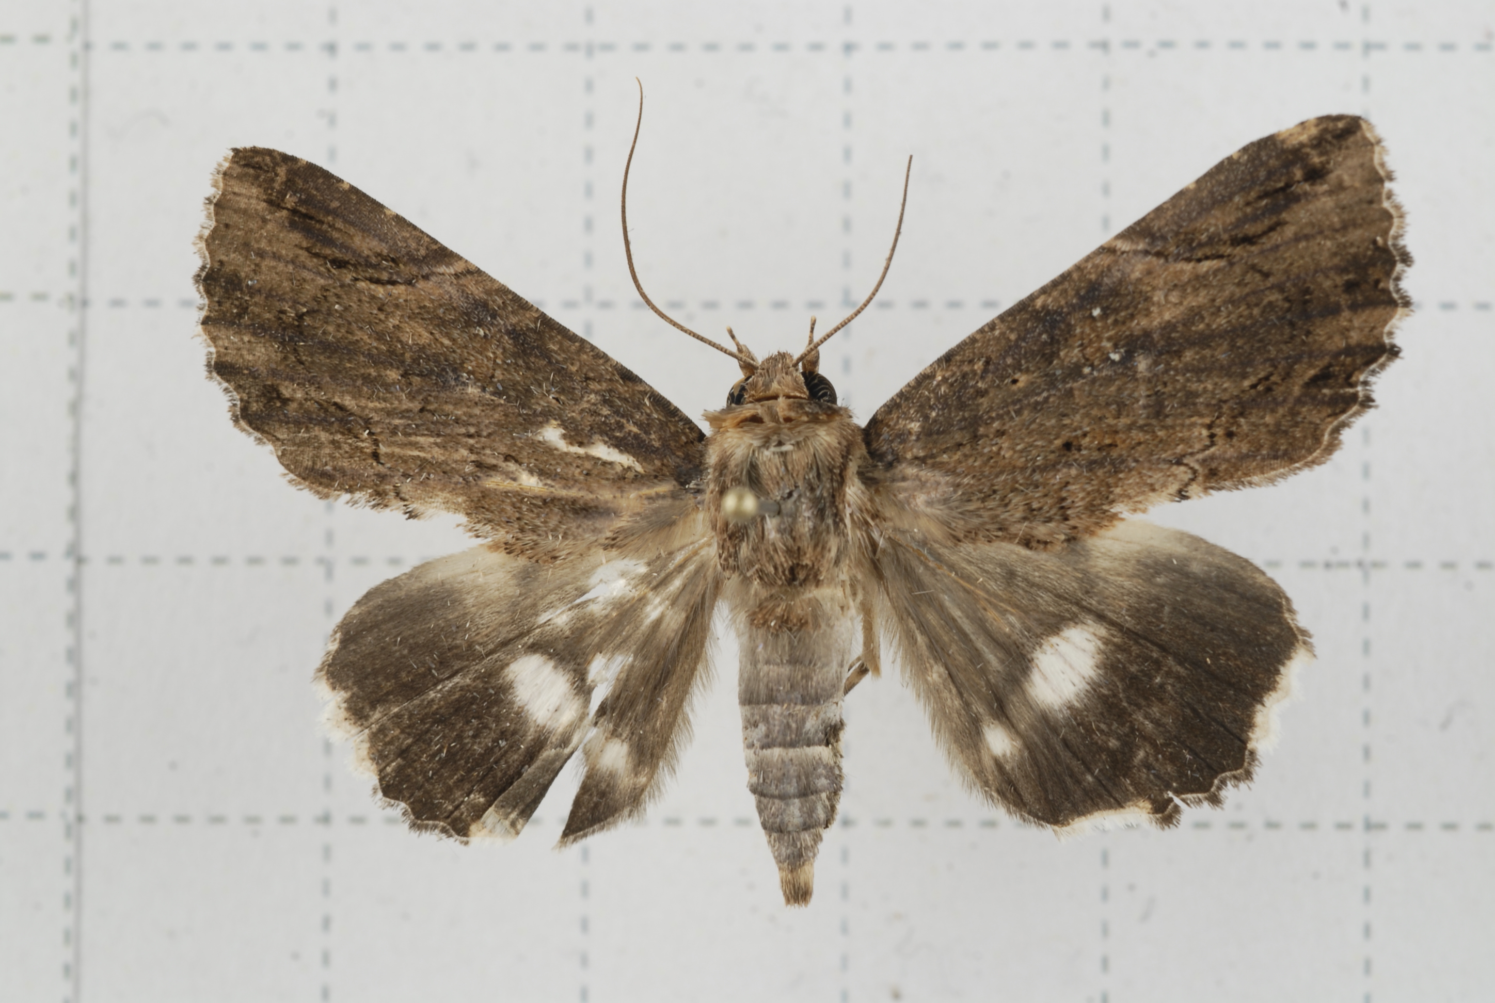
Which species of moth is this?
Ercheia cyllaria
